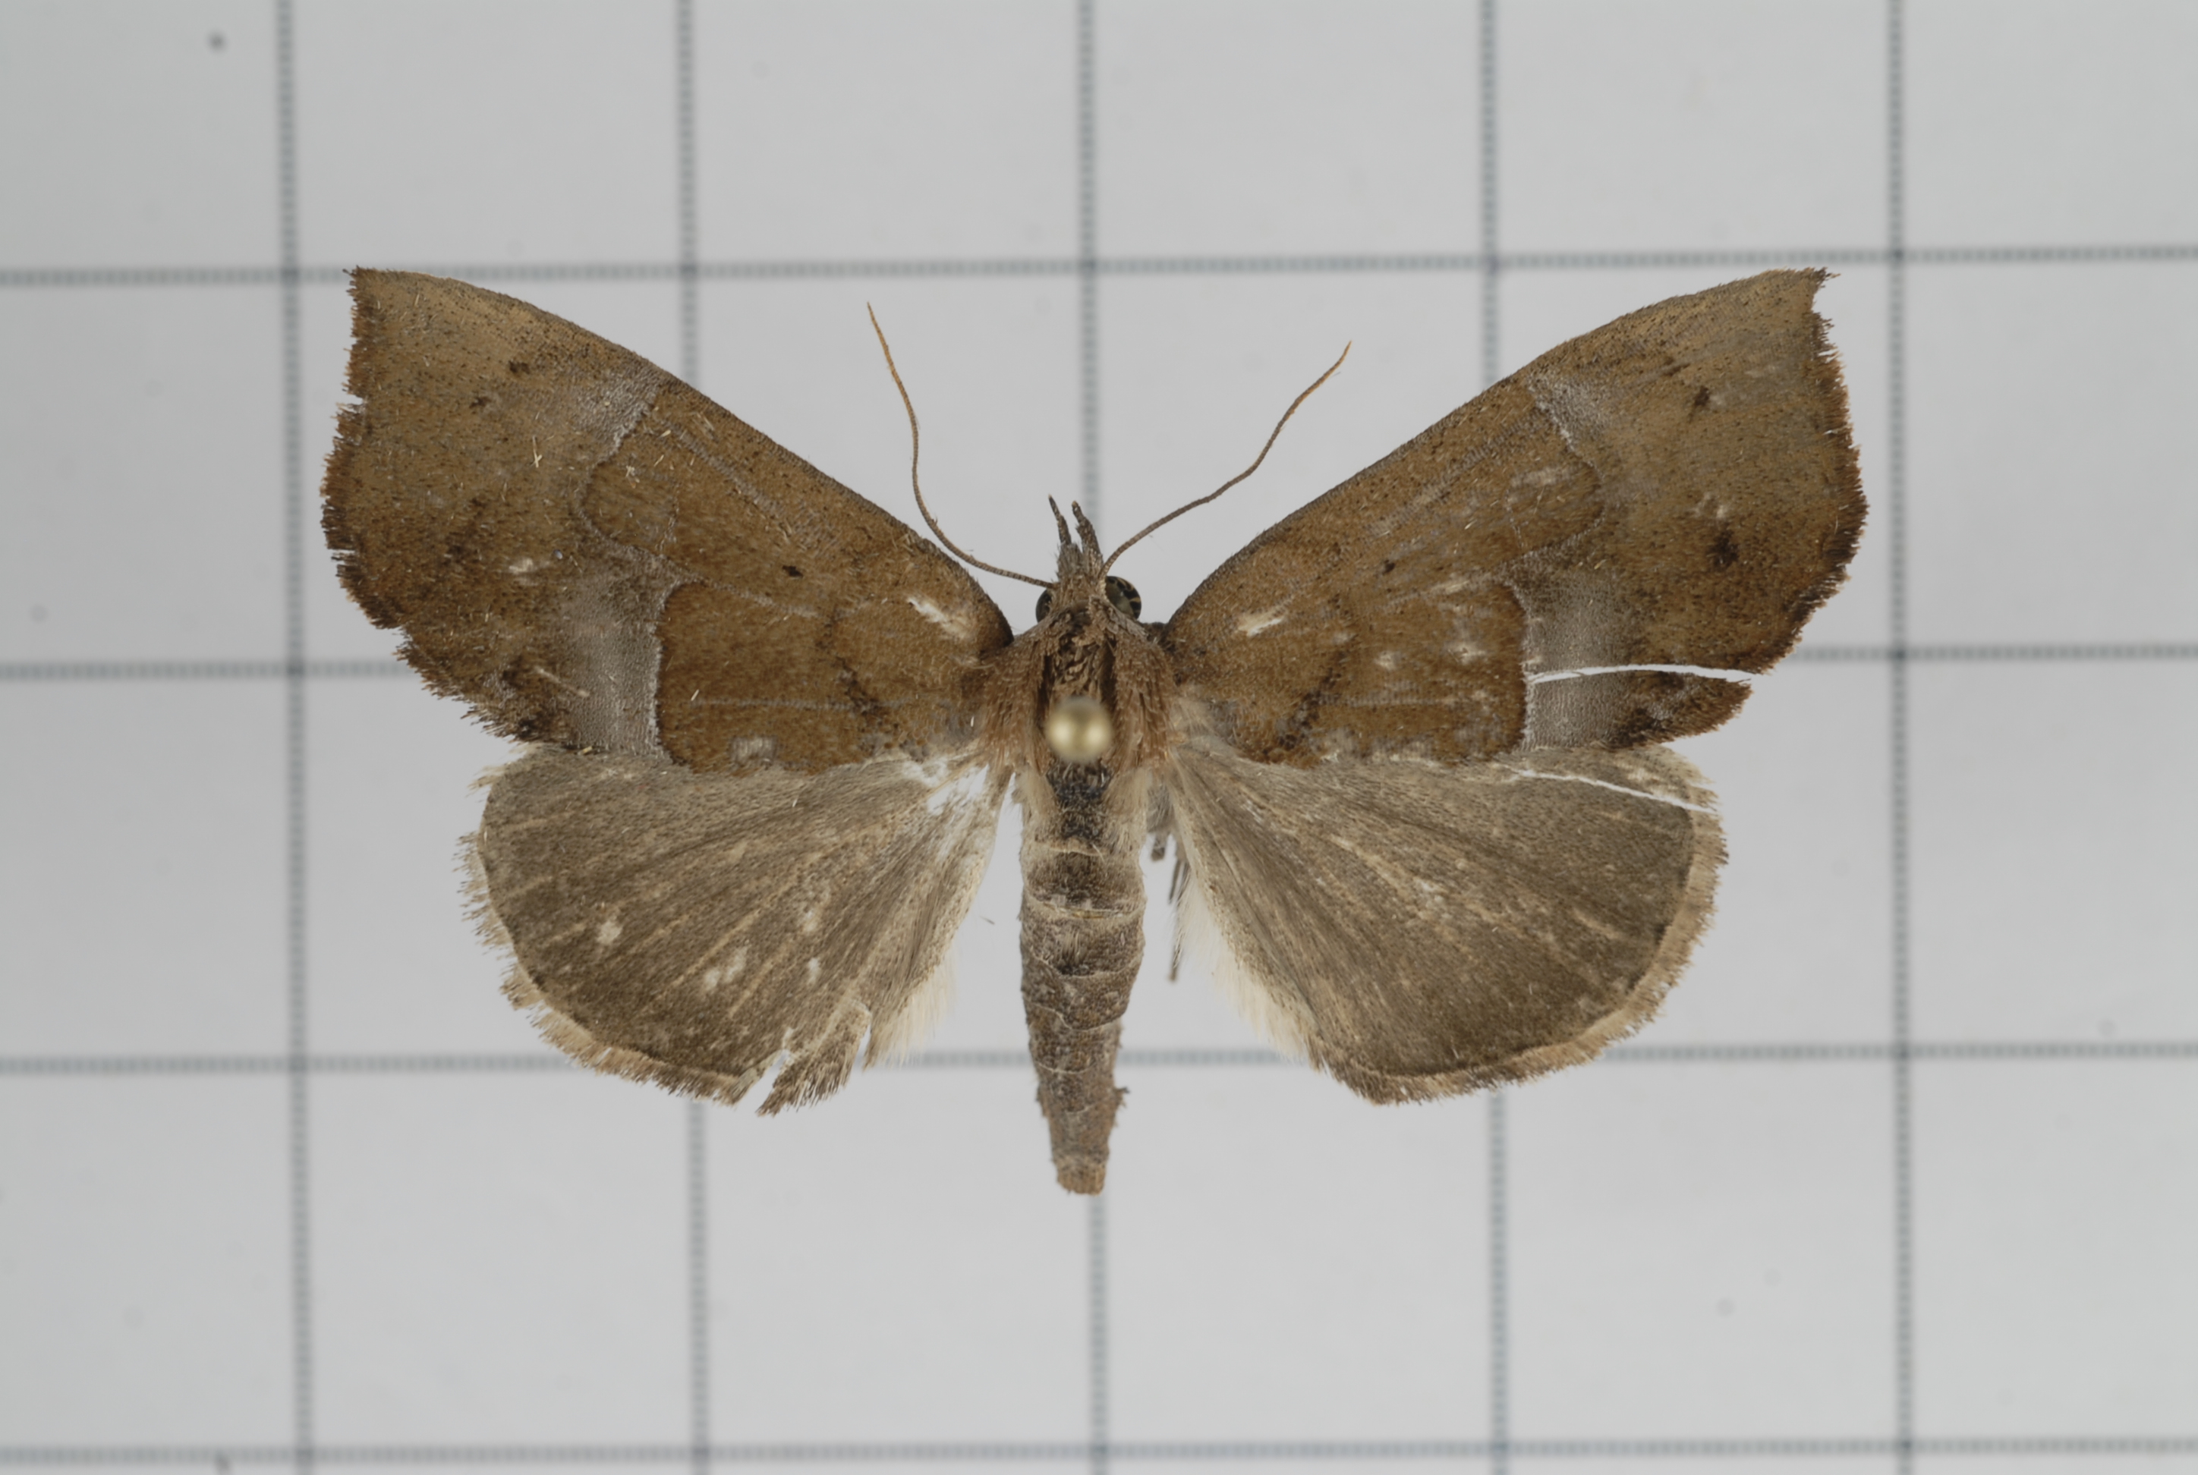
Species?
Hepatica indentalis
